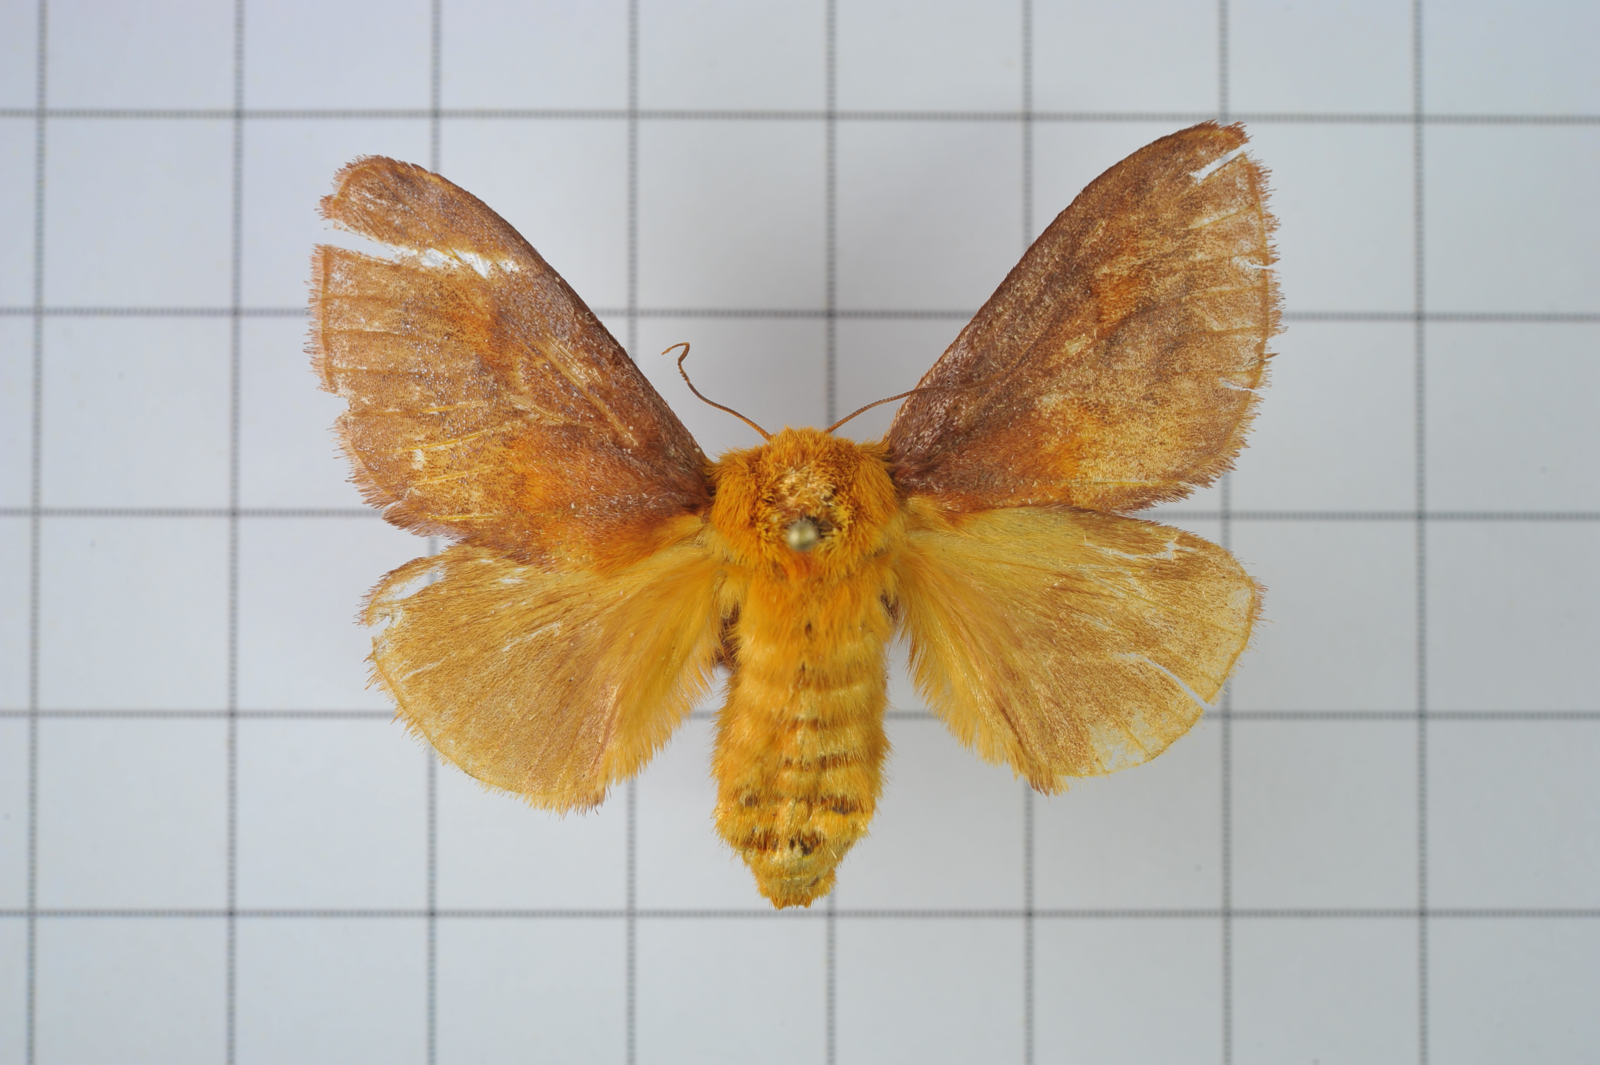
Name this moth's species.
Narosoideus flavidorsalis
